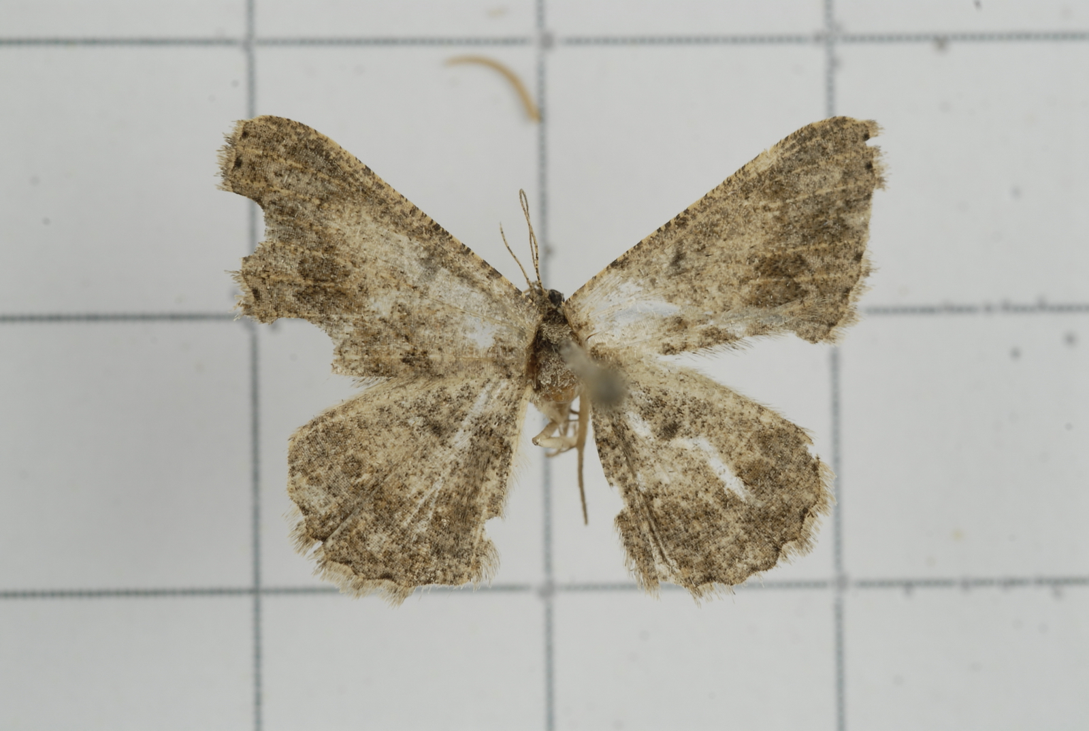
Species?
Psilalcis breta rantaizana
